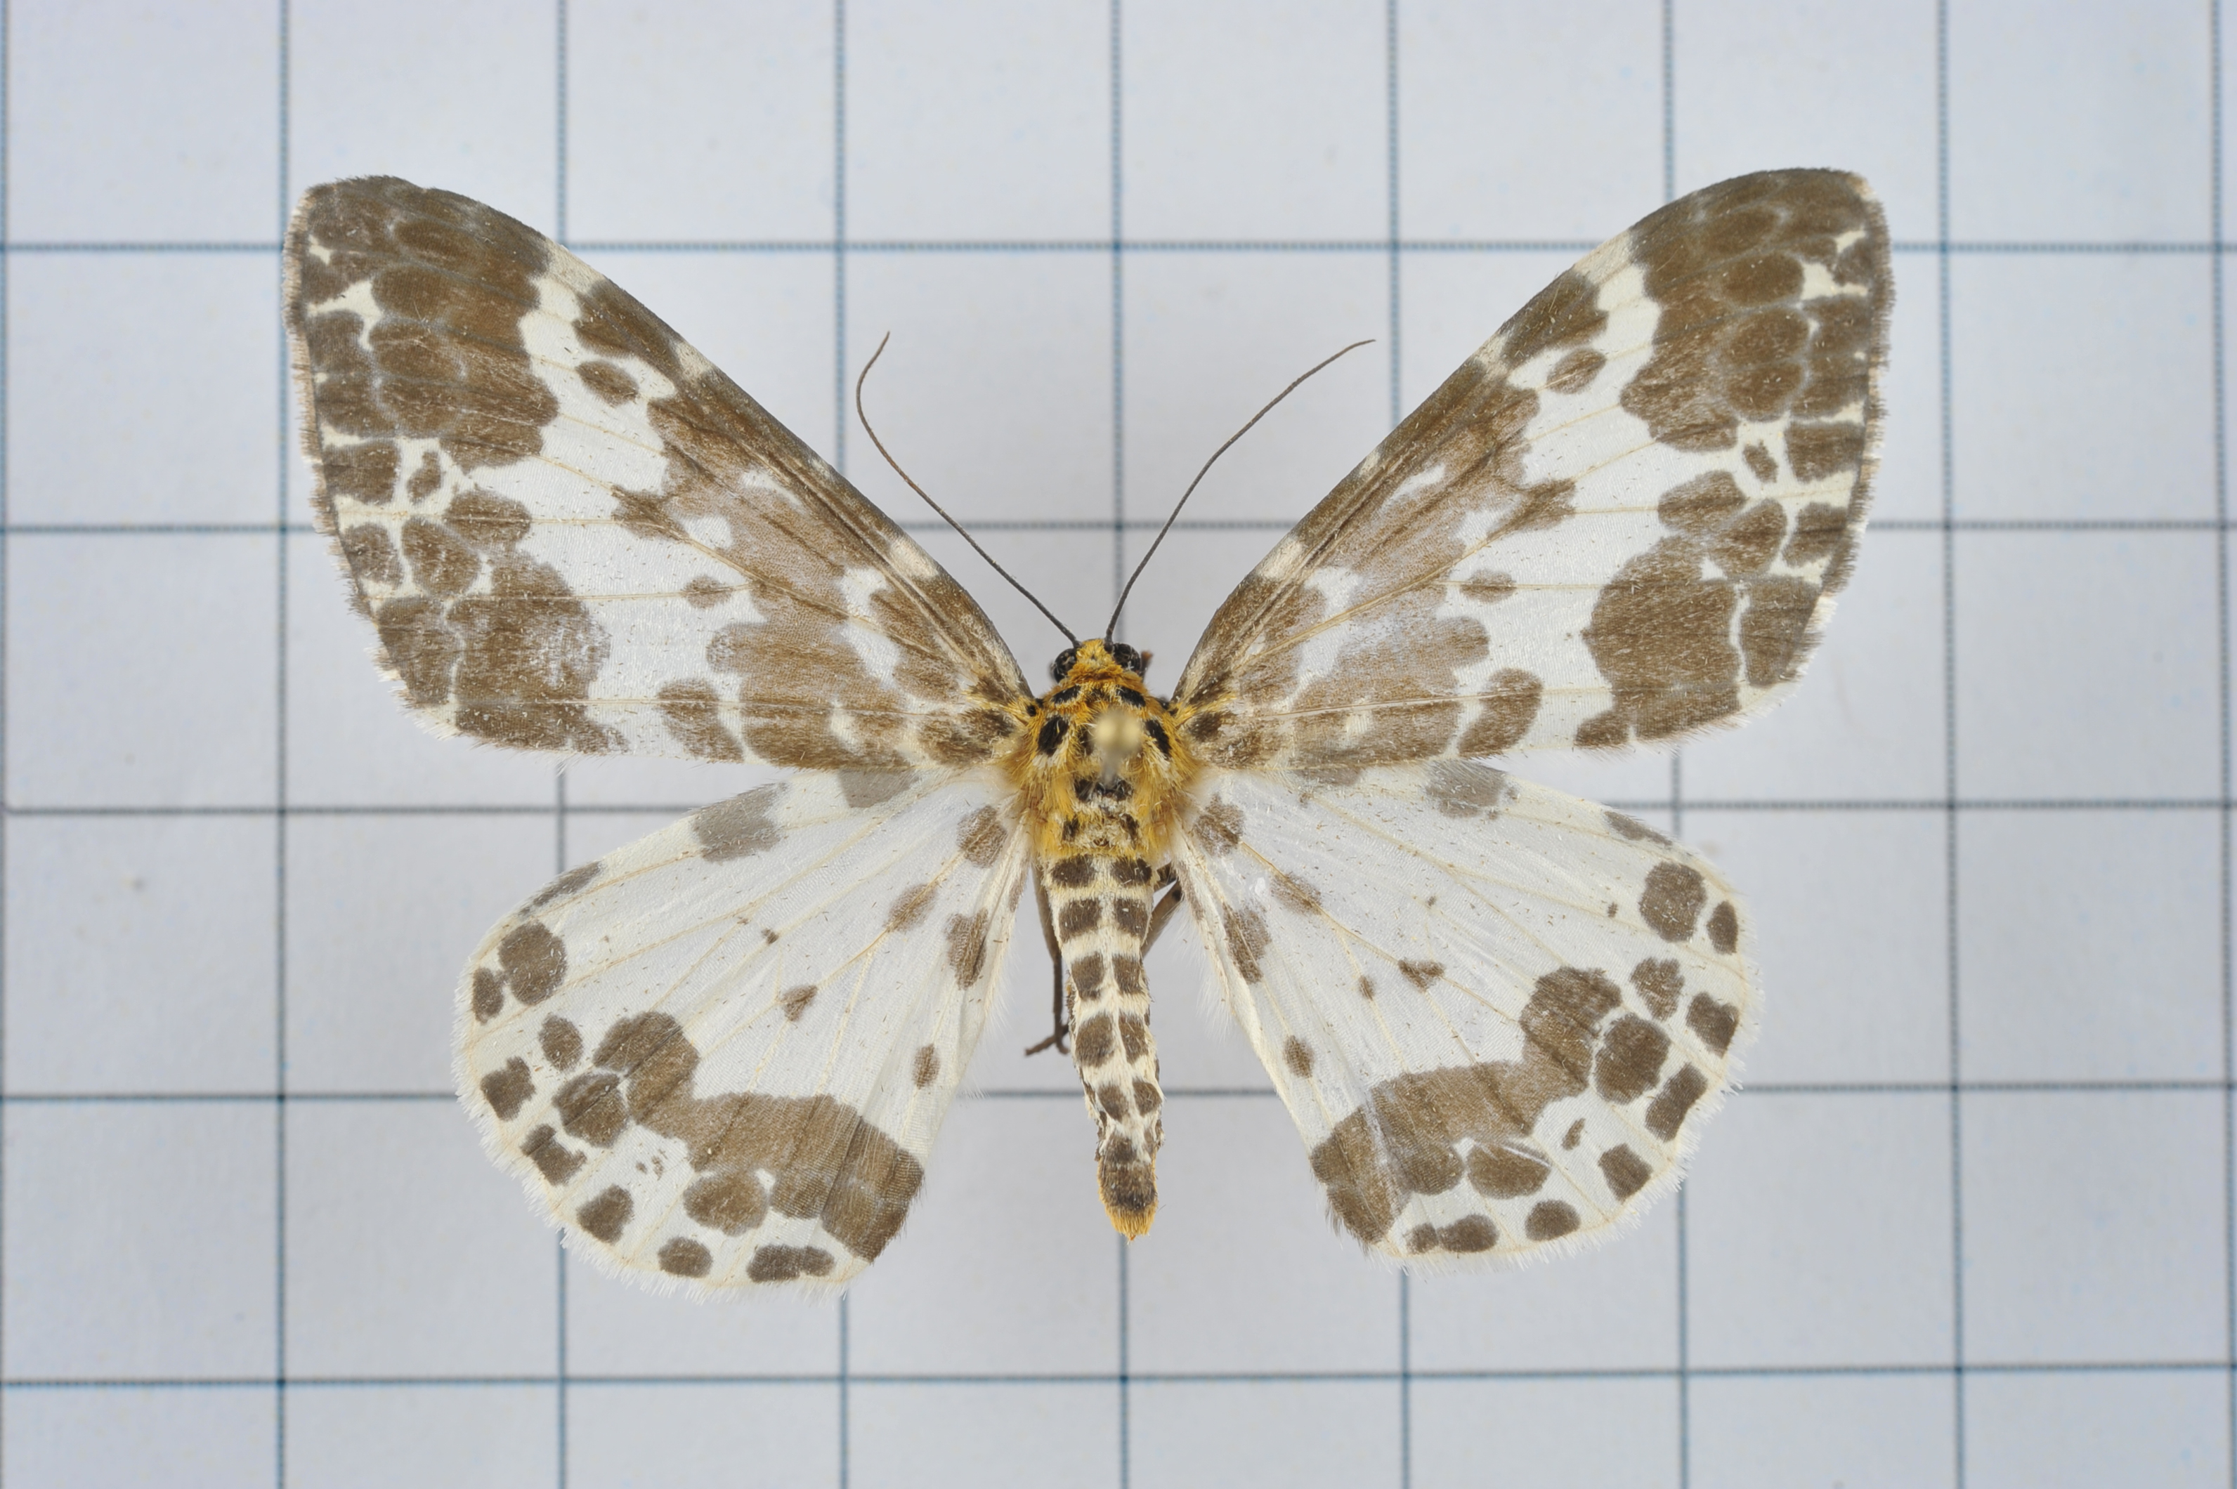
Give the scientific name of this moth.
Pogonopygia pavida pavida
